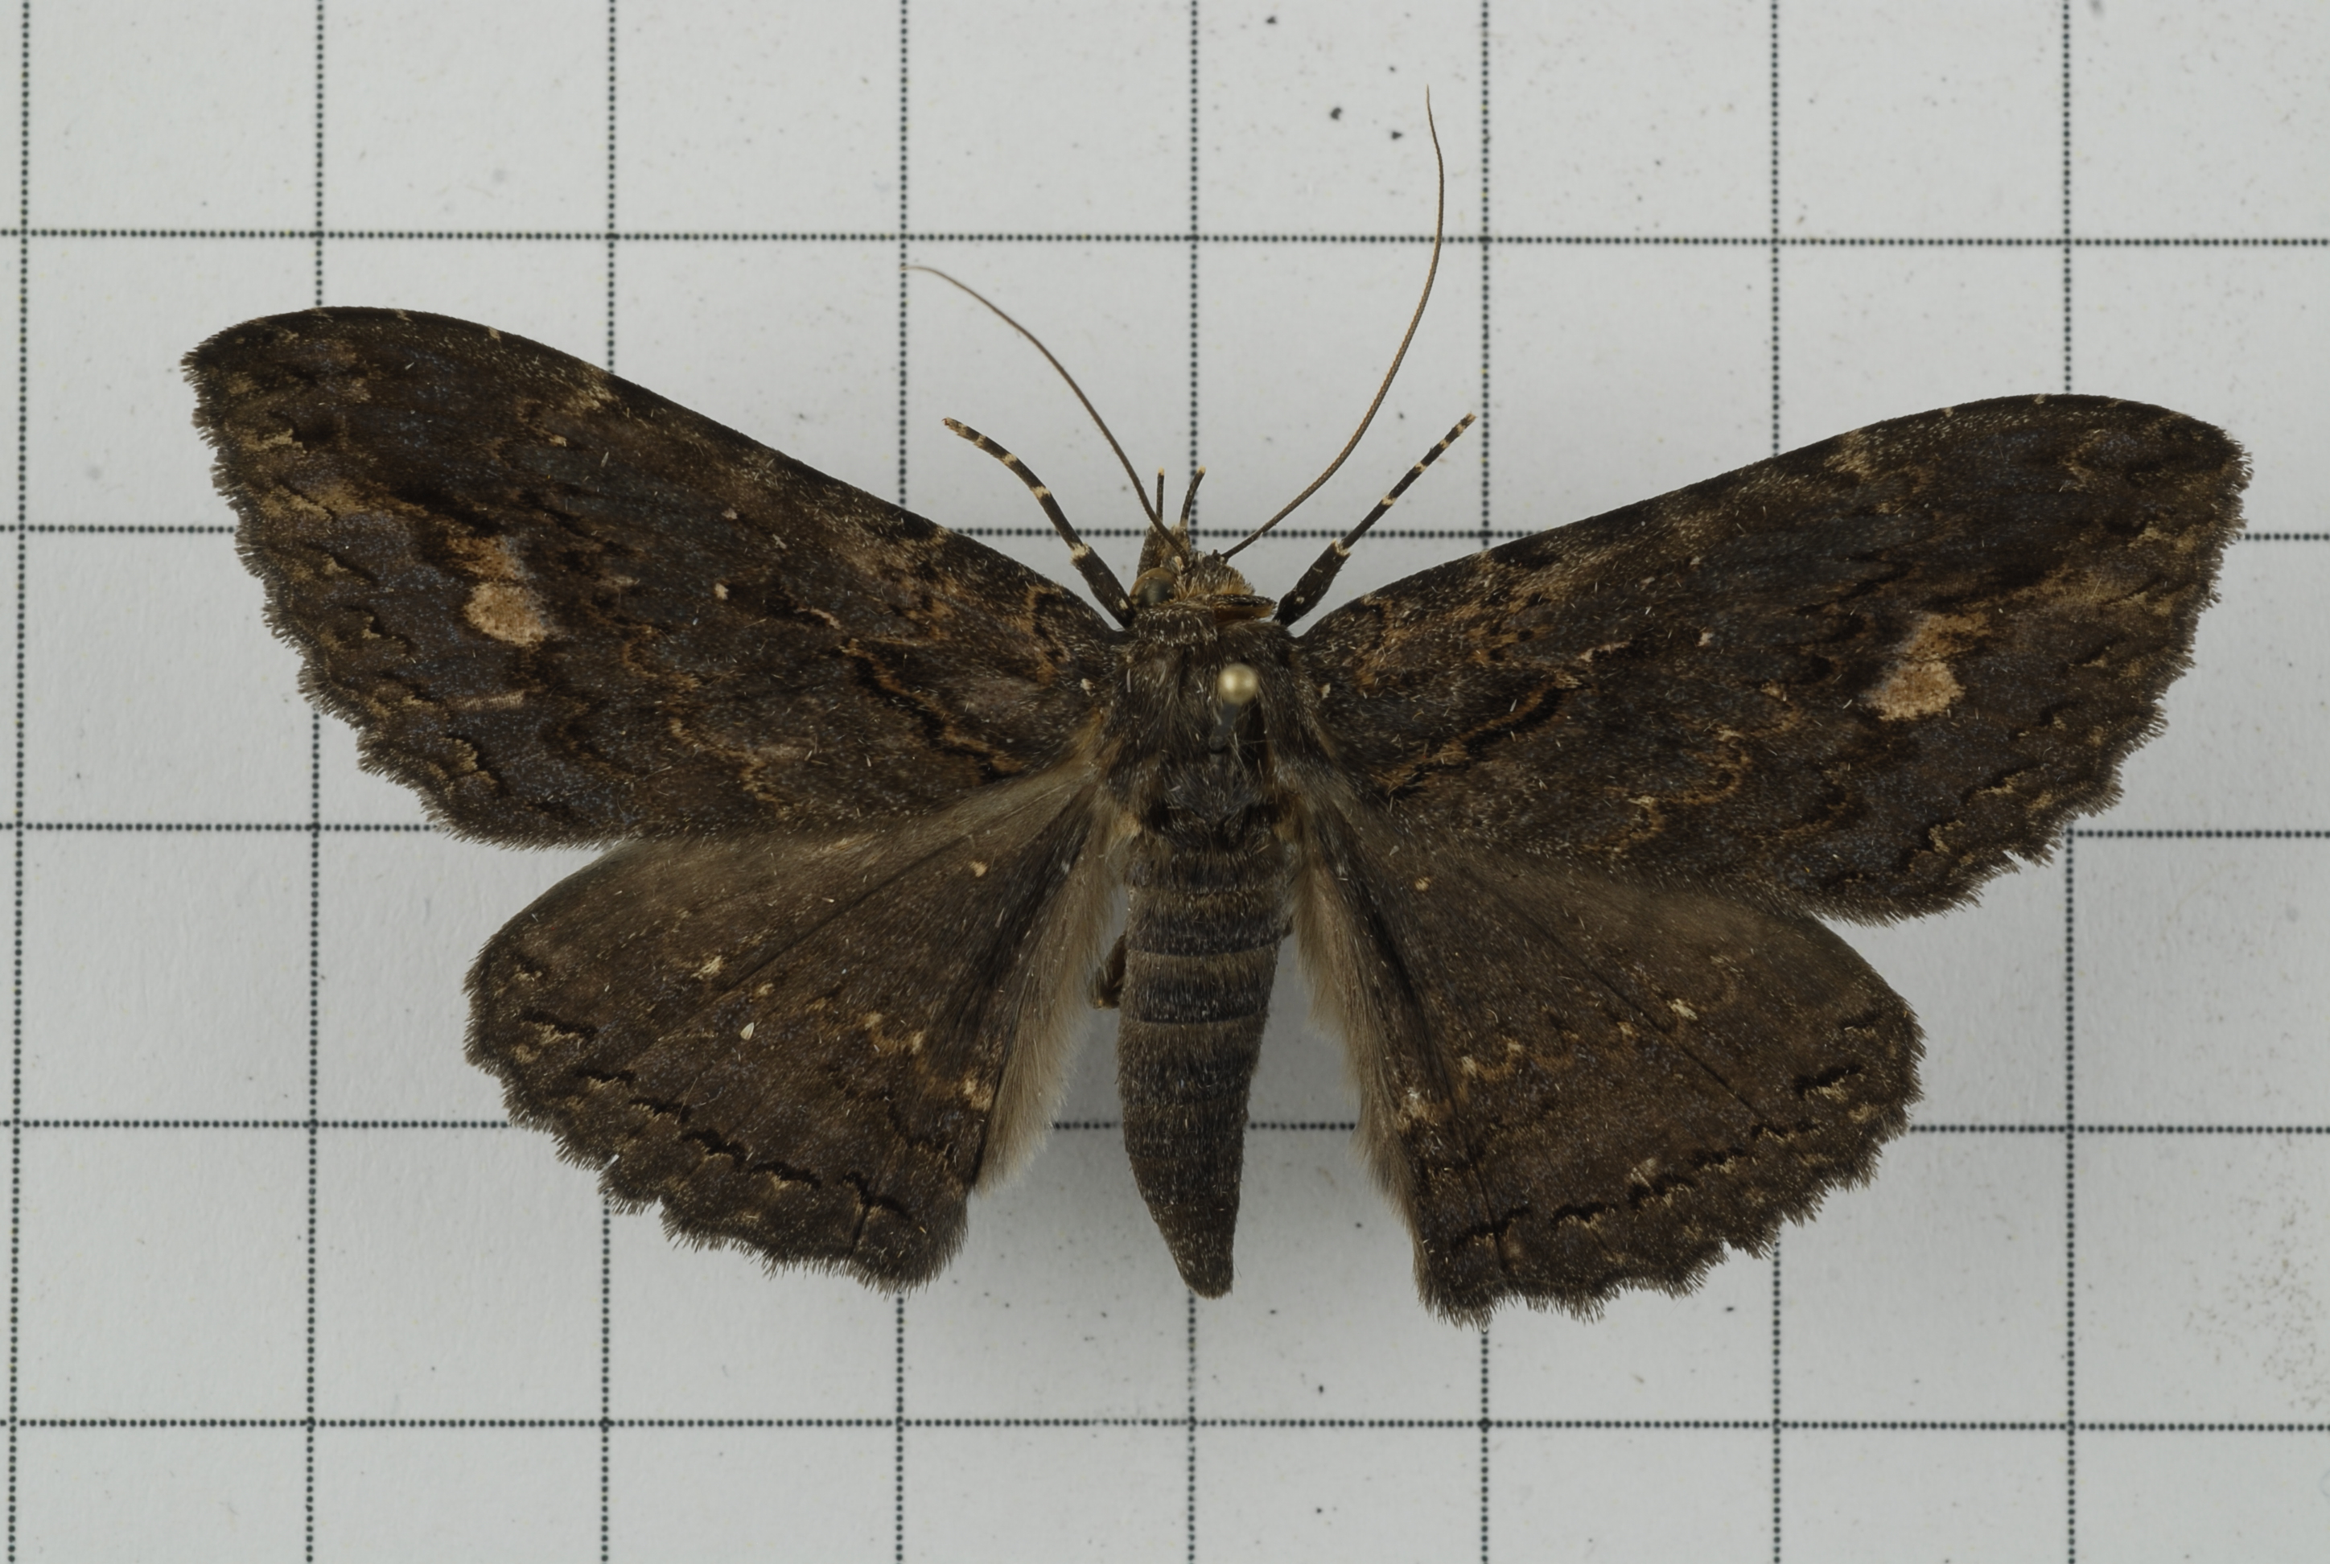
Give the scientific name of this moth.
Anisoneura salebrosa
